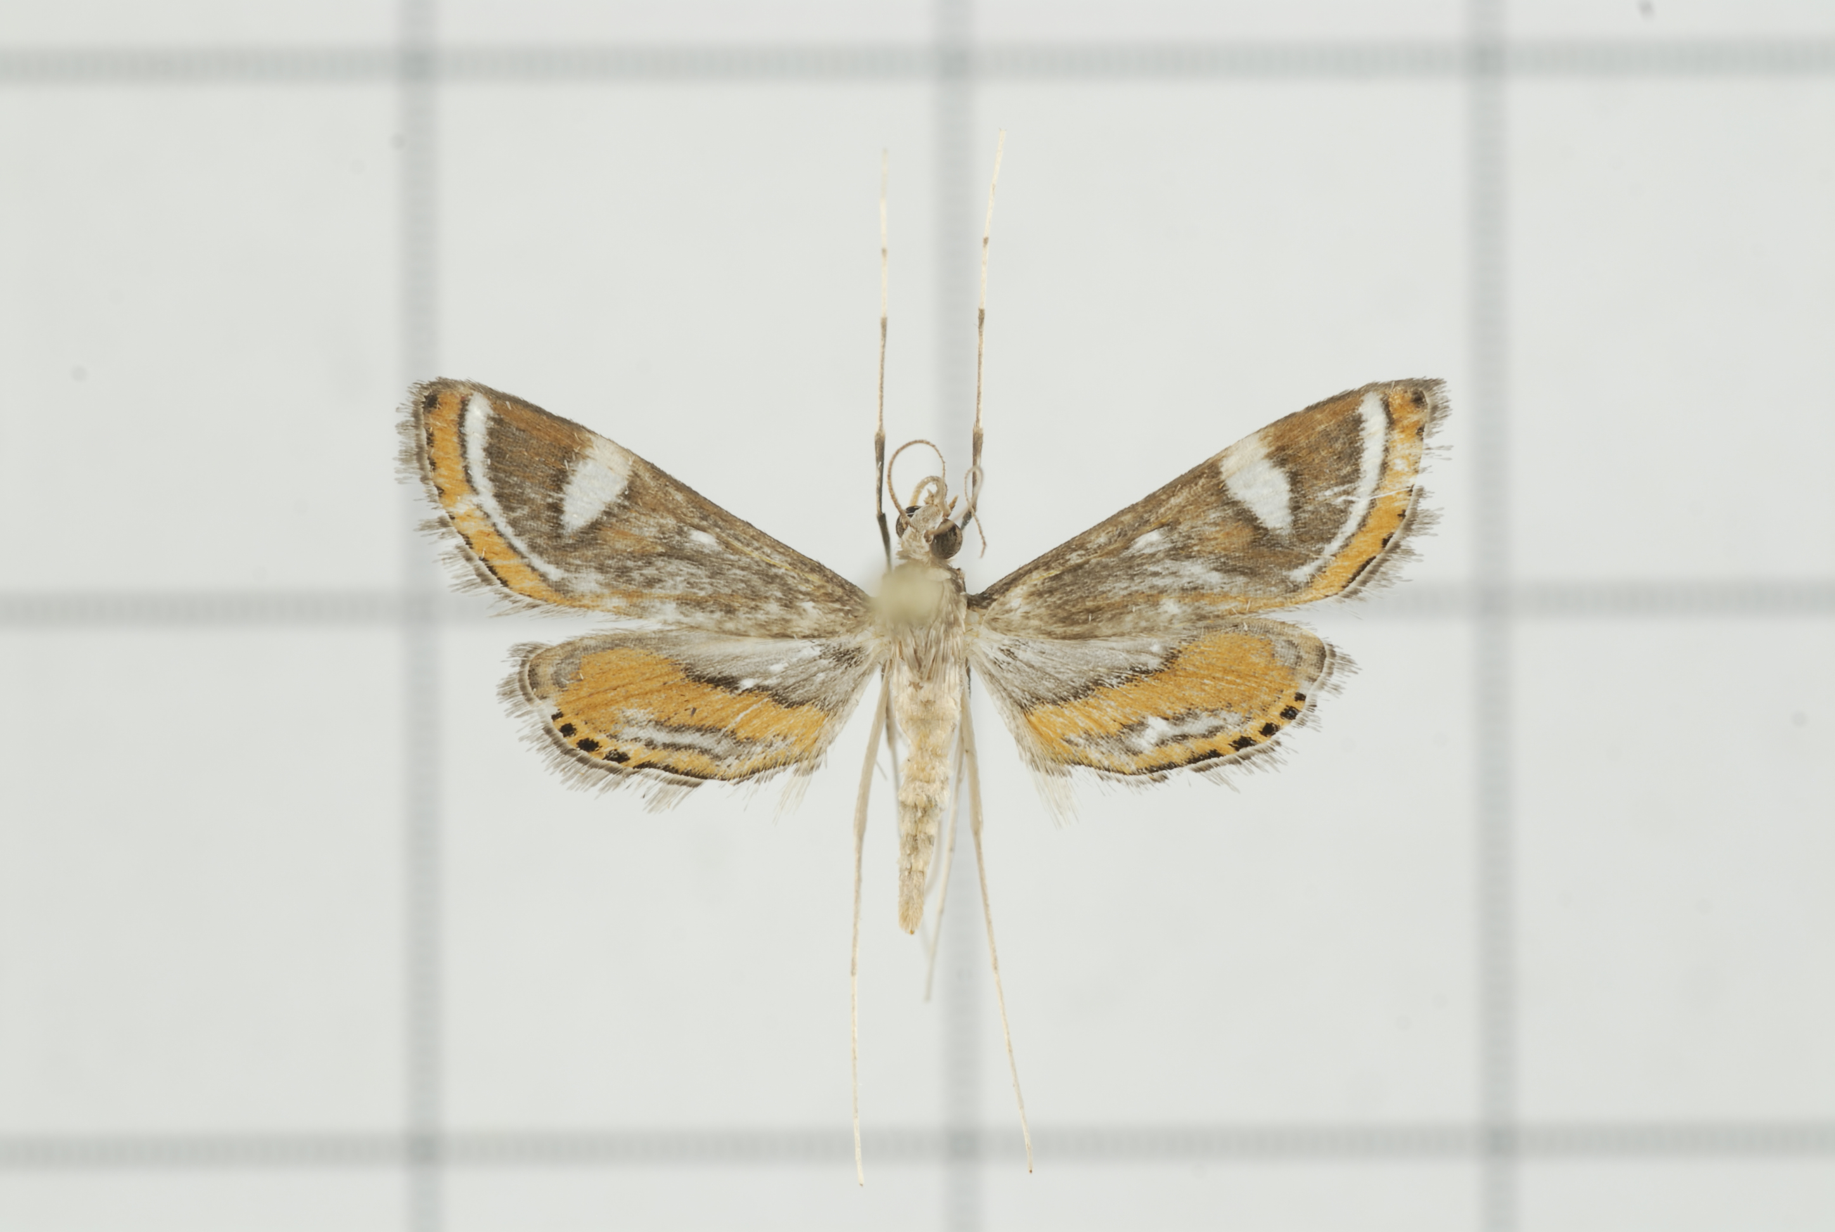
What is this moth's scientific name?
Strepsinoma croesusalis
